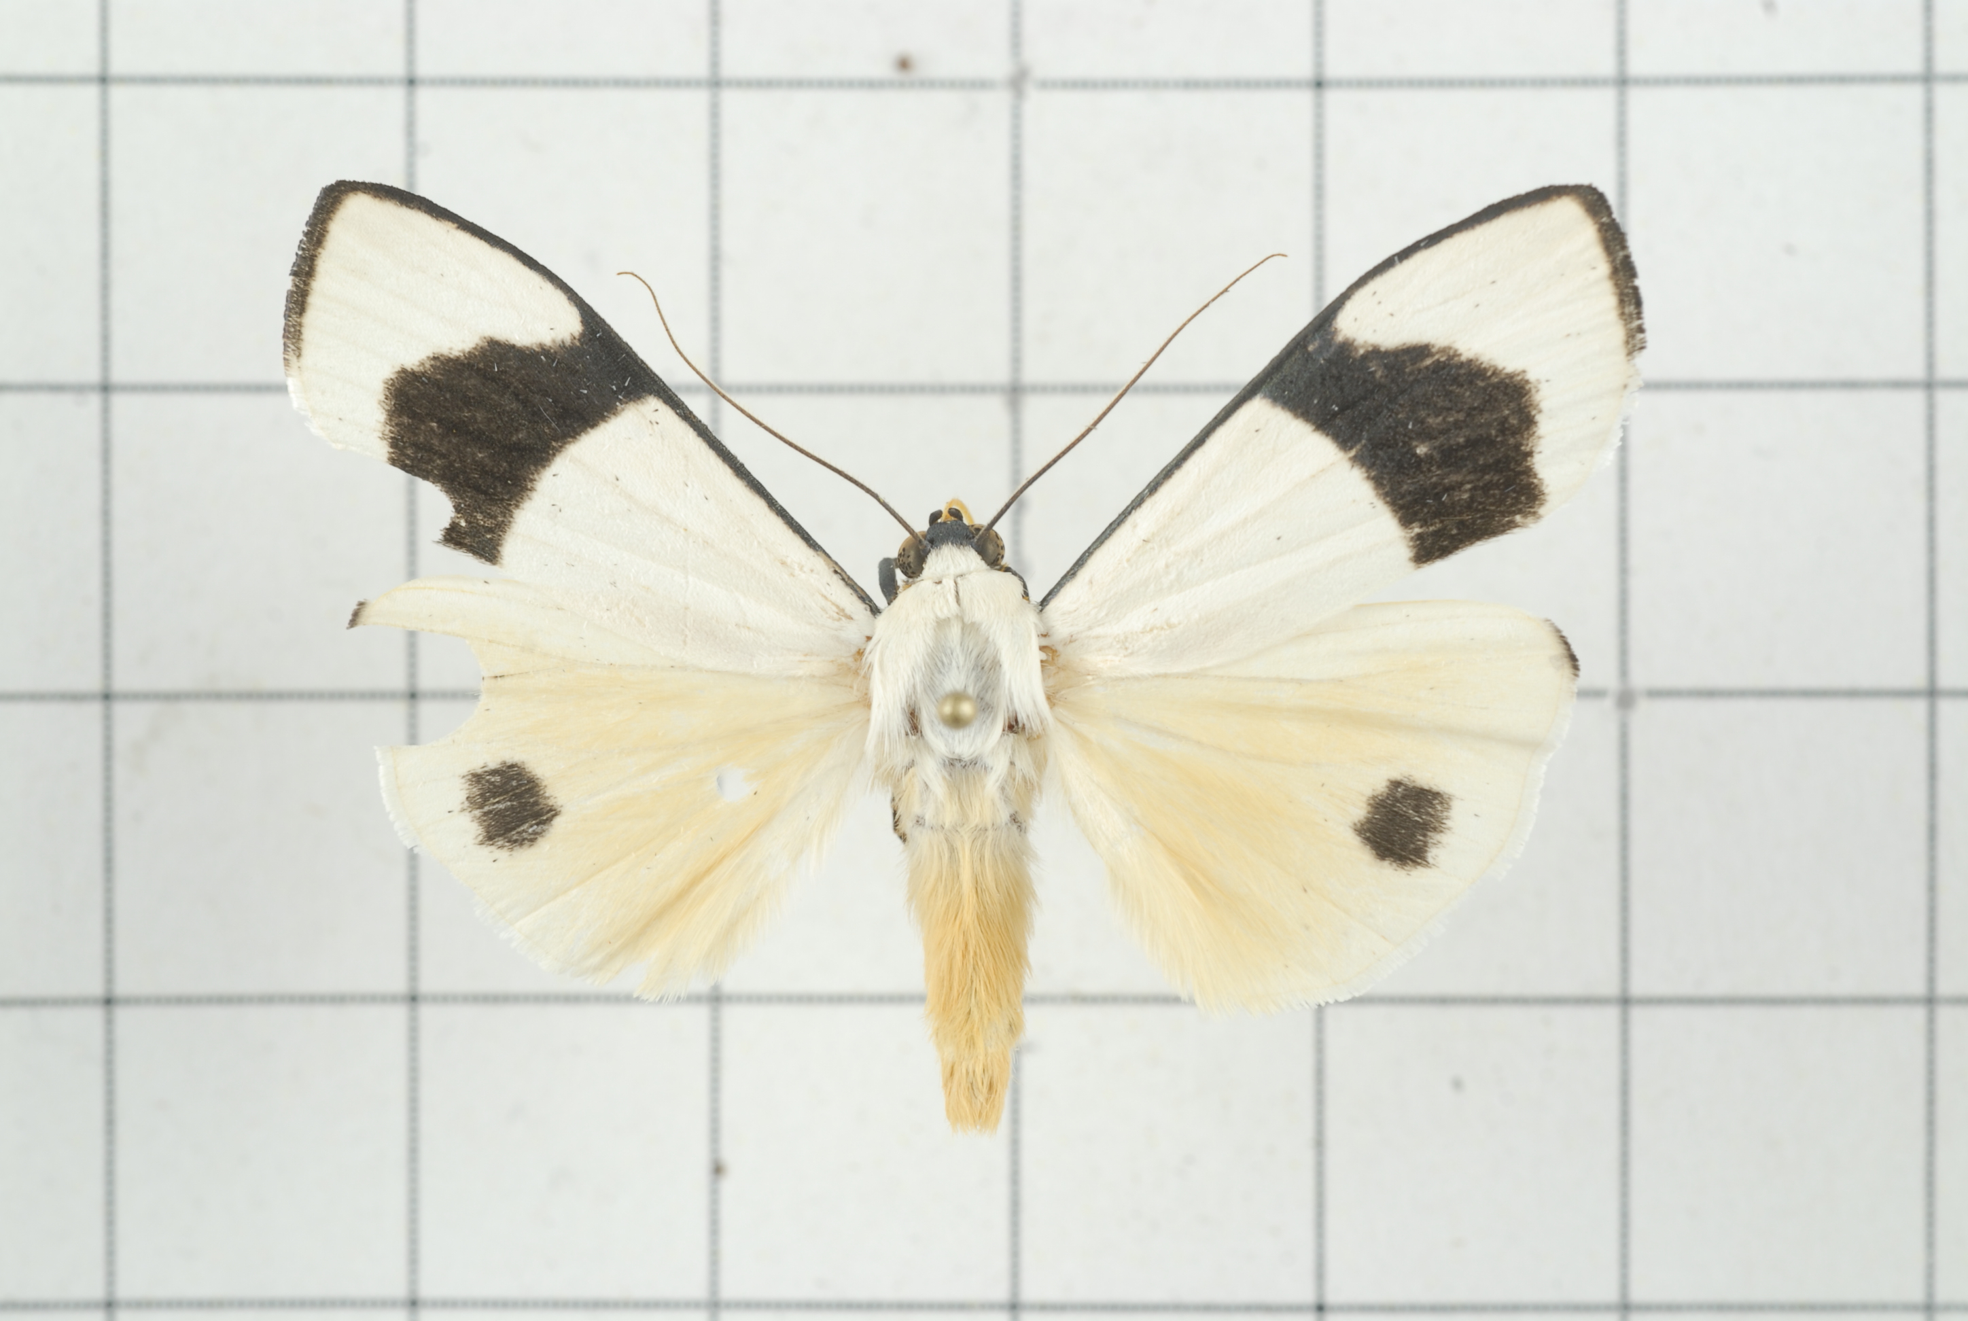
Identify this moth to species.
Vamuna alboluteora
